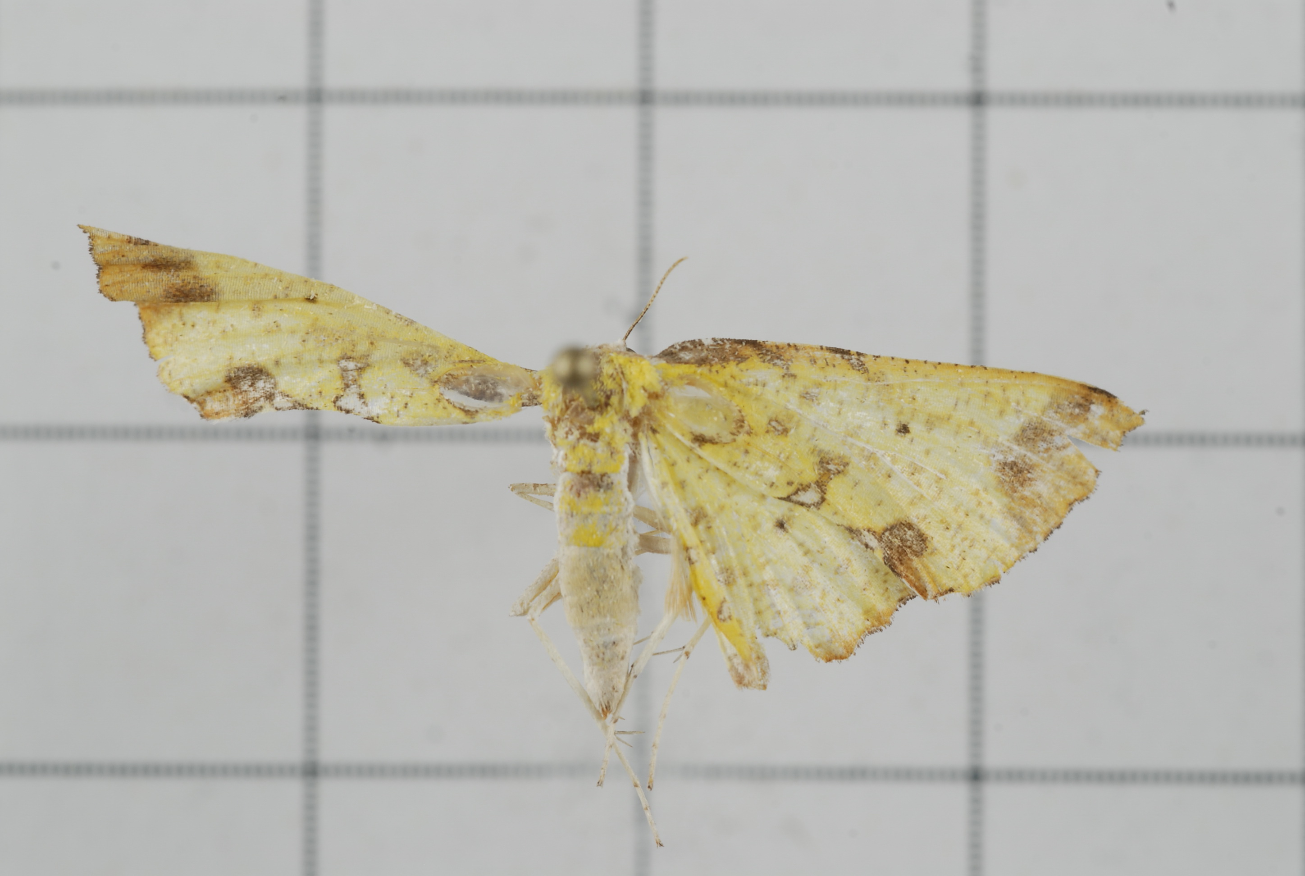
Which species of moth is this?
Corymica arnearia
